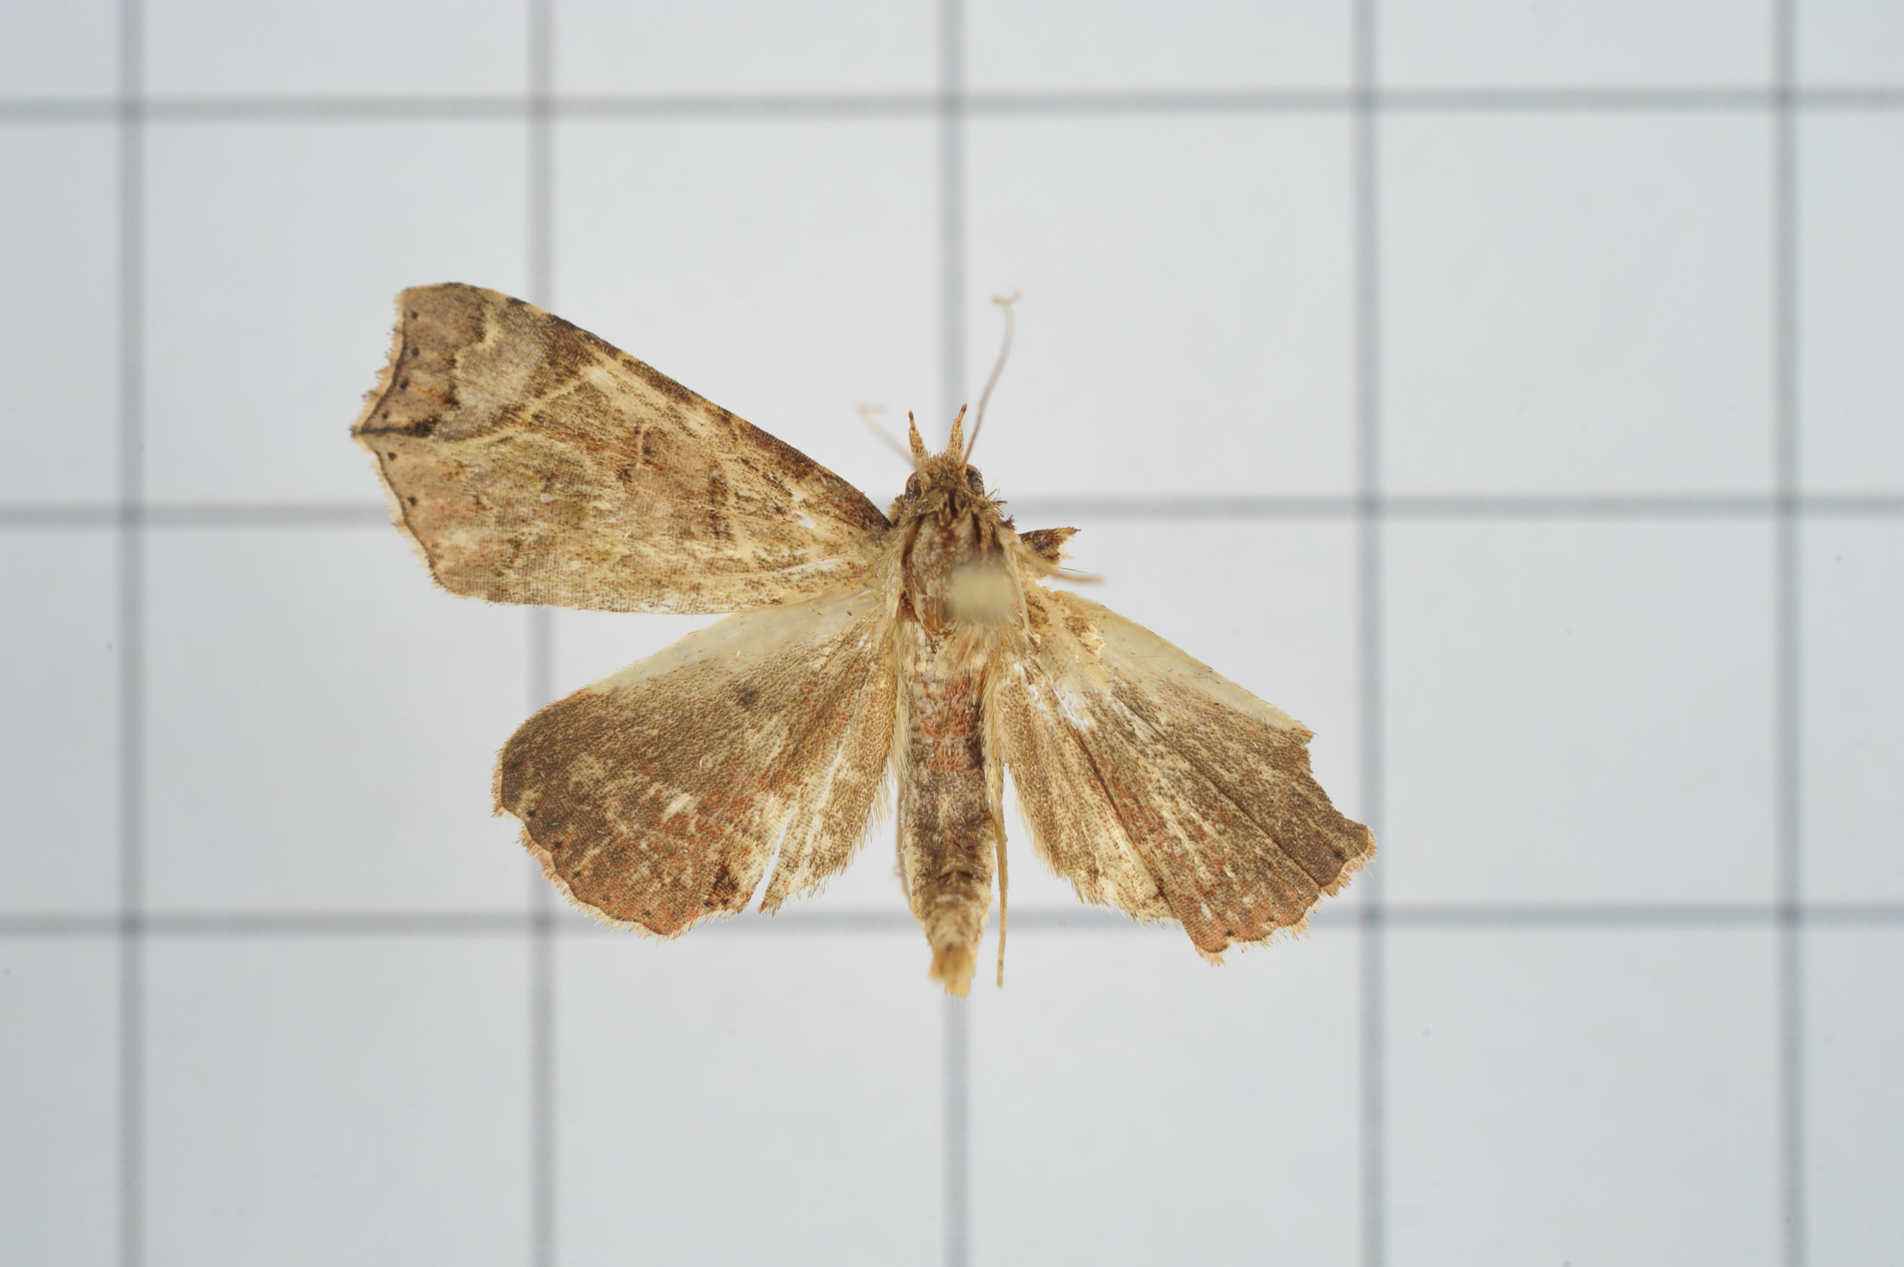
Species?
Parolulis renalis
